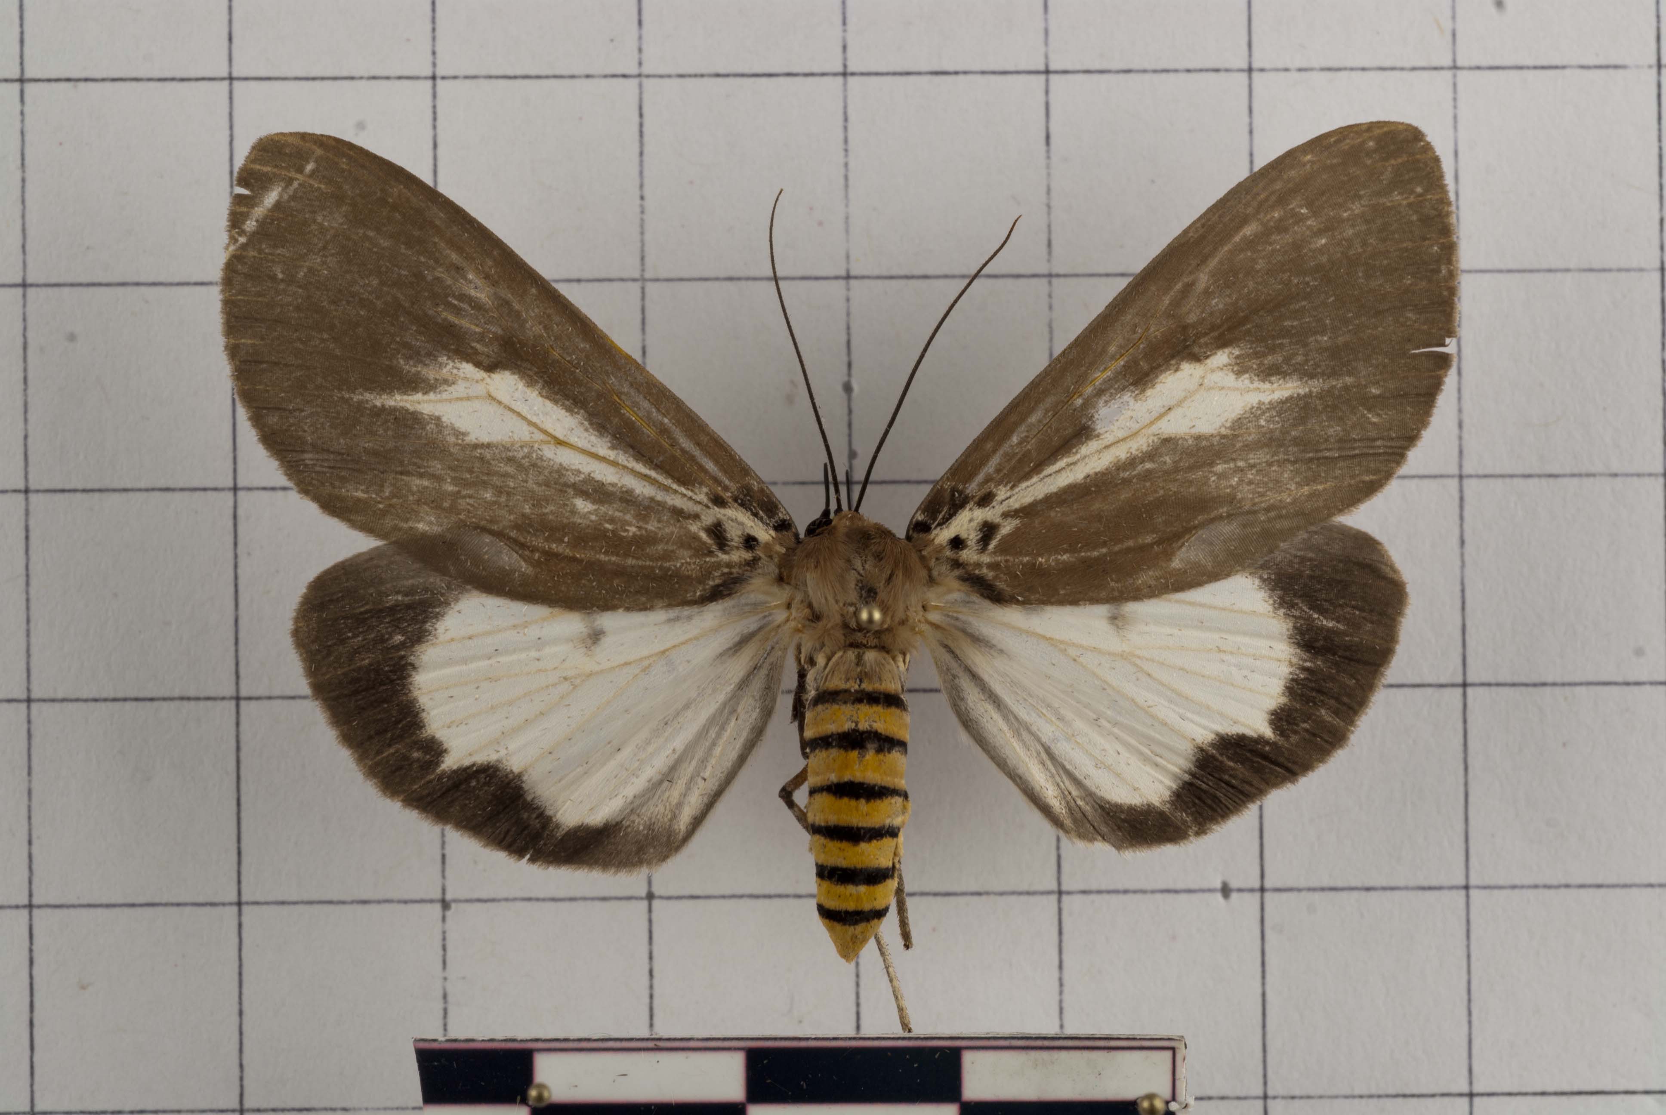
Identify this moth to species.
Asota heliconia zebrina
